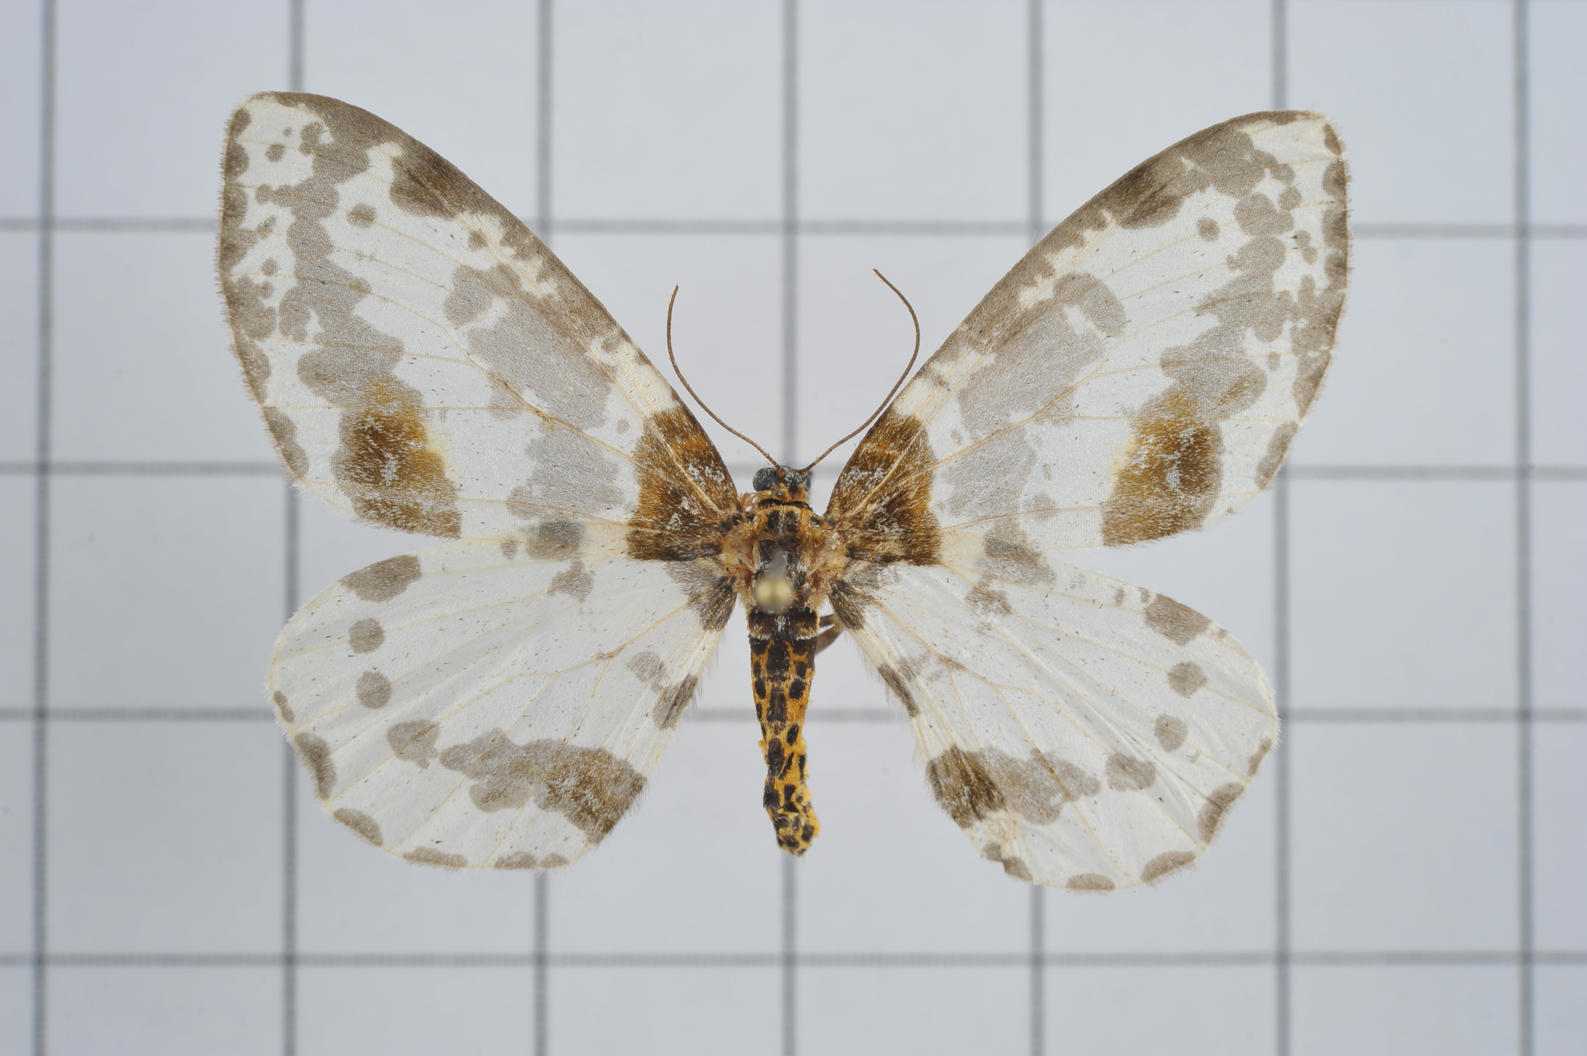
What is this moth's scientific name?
Abraxas adilluminata
